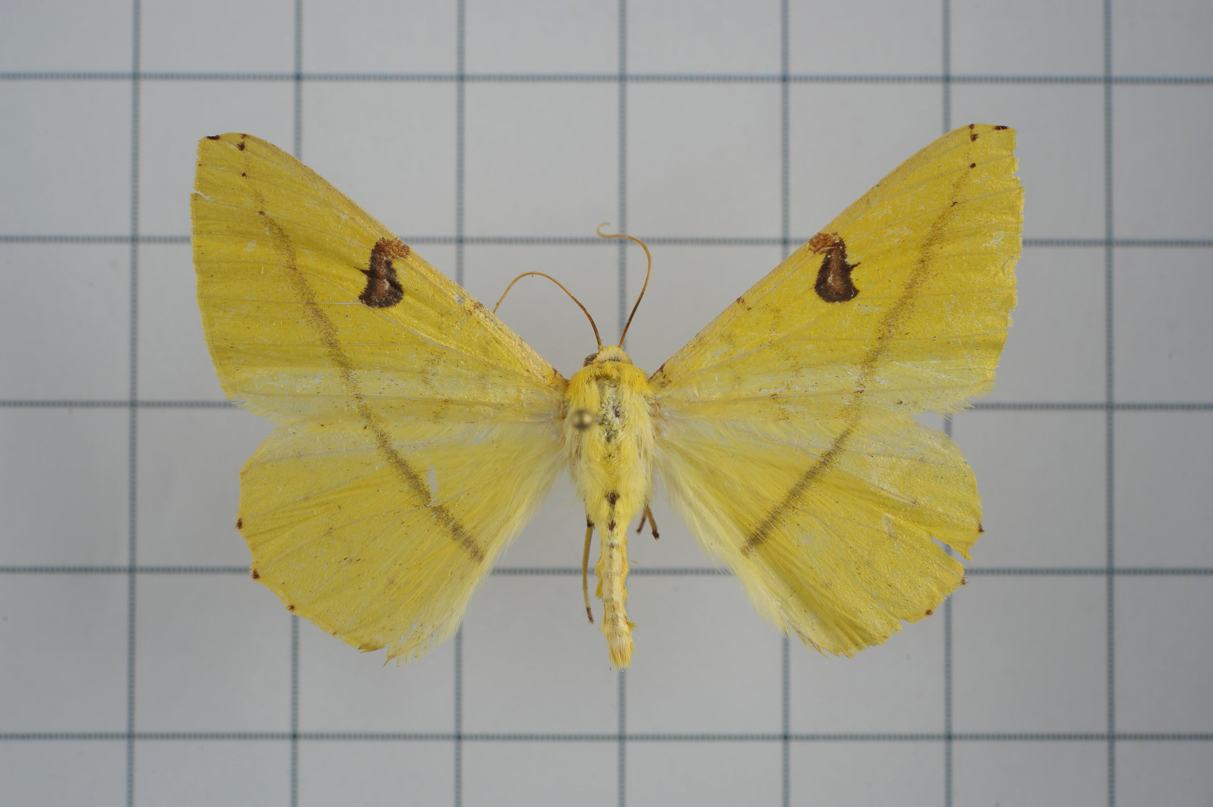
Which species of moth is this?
Opisthograptis moelleri
